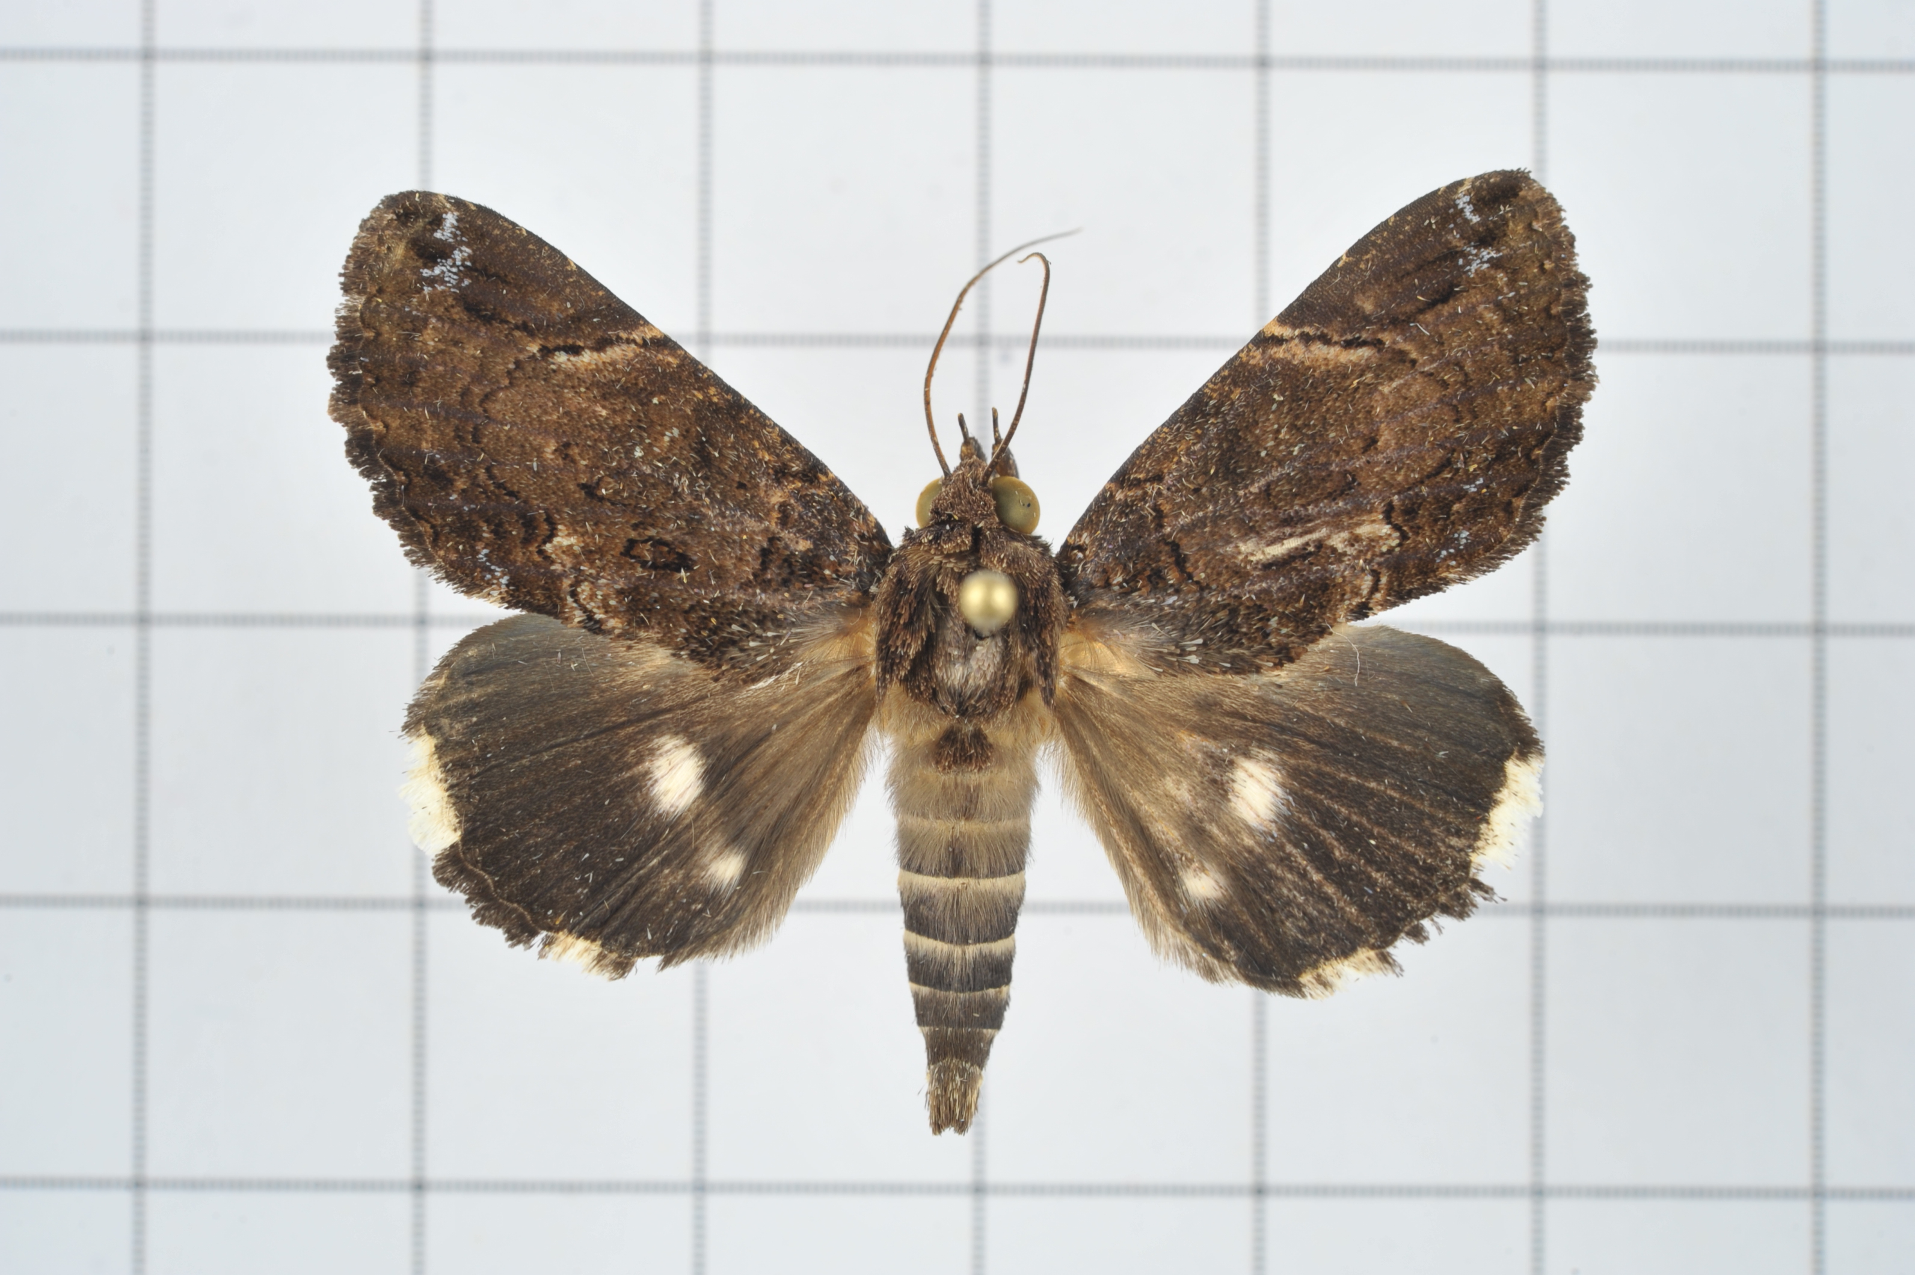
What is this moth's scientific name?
Ercheia cyllaria
